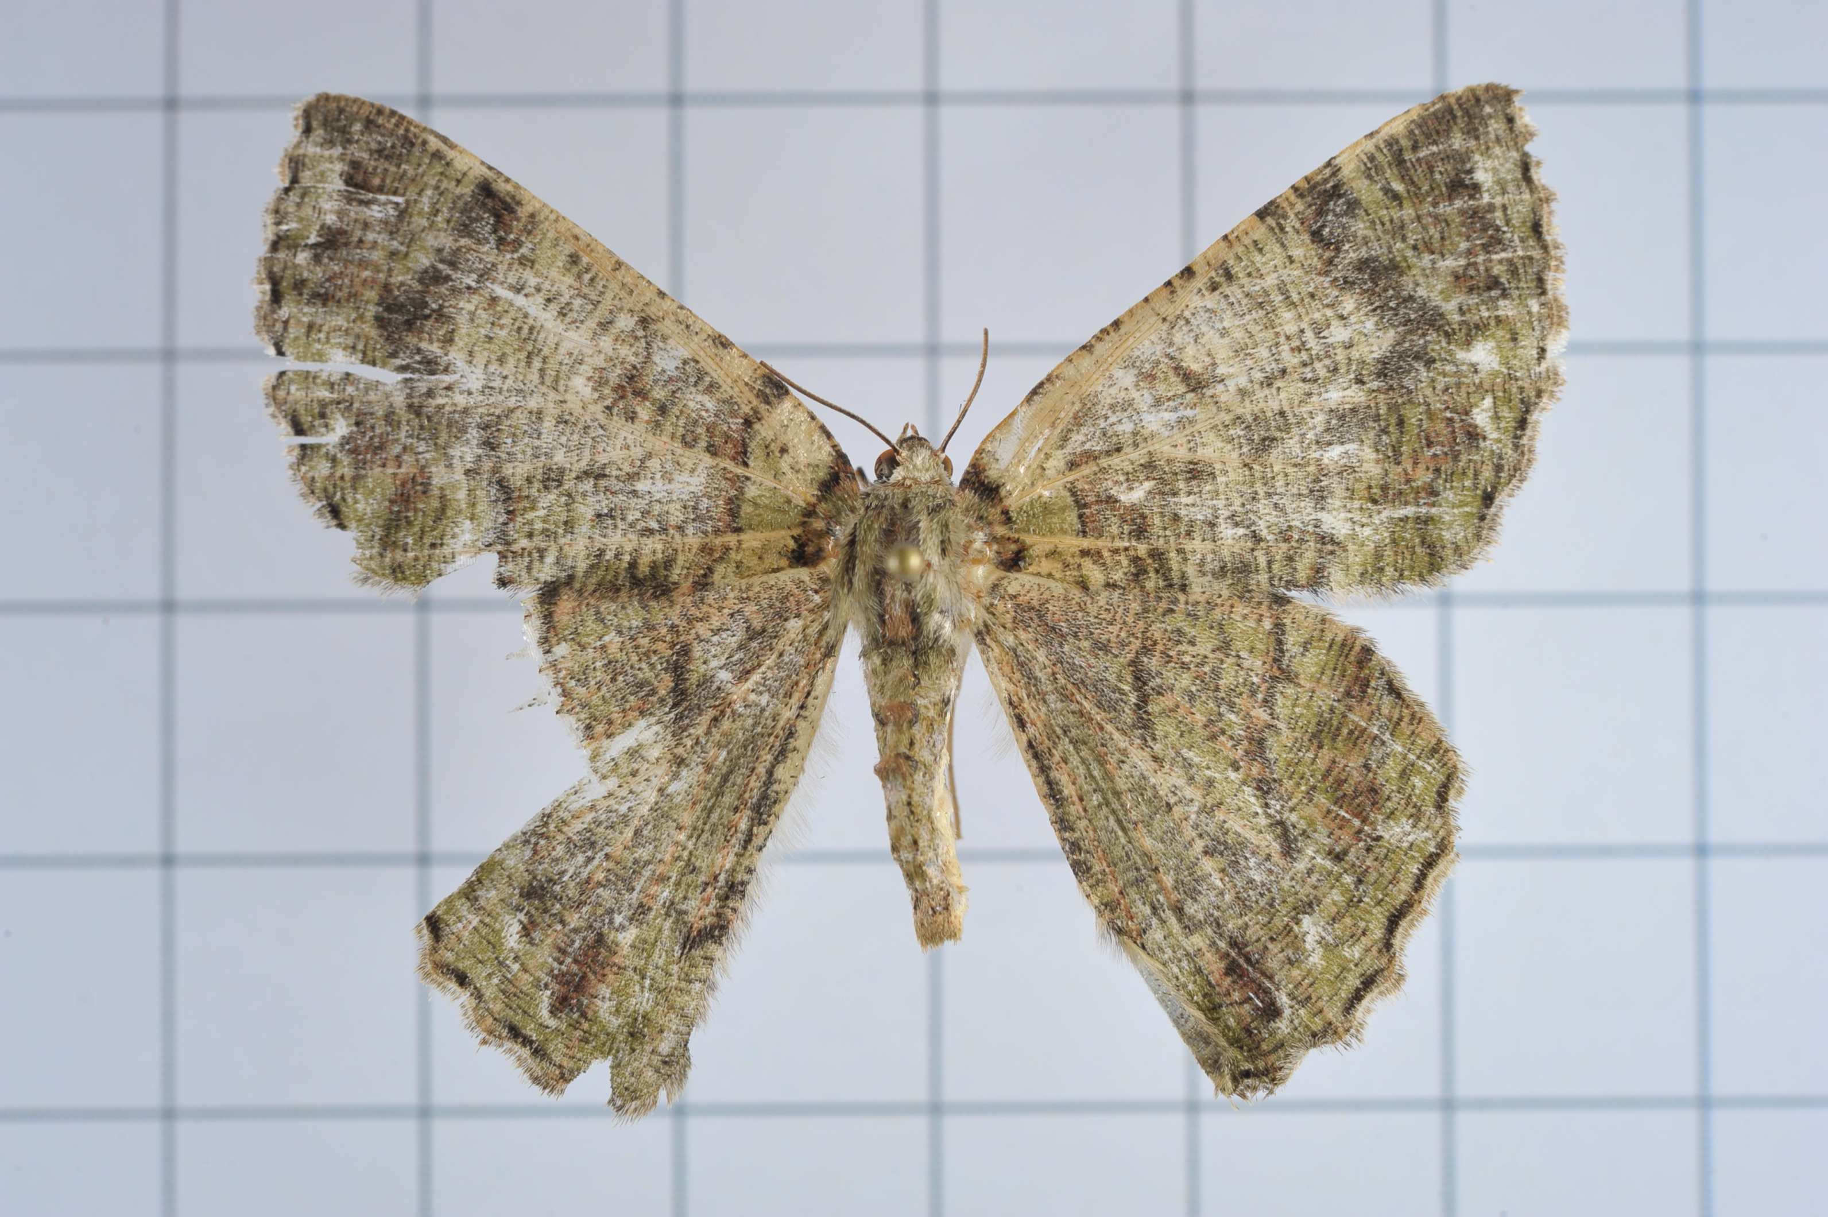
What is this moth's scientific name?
Lophophelma taiwana
